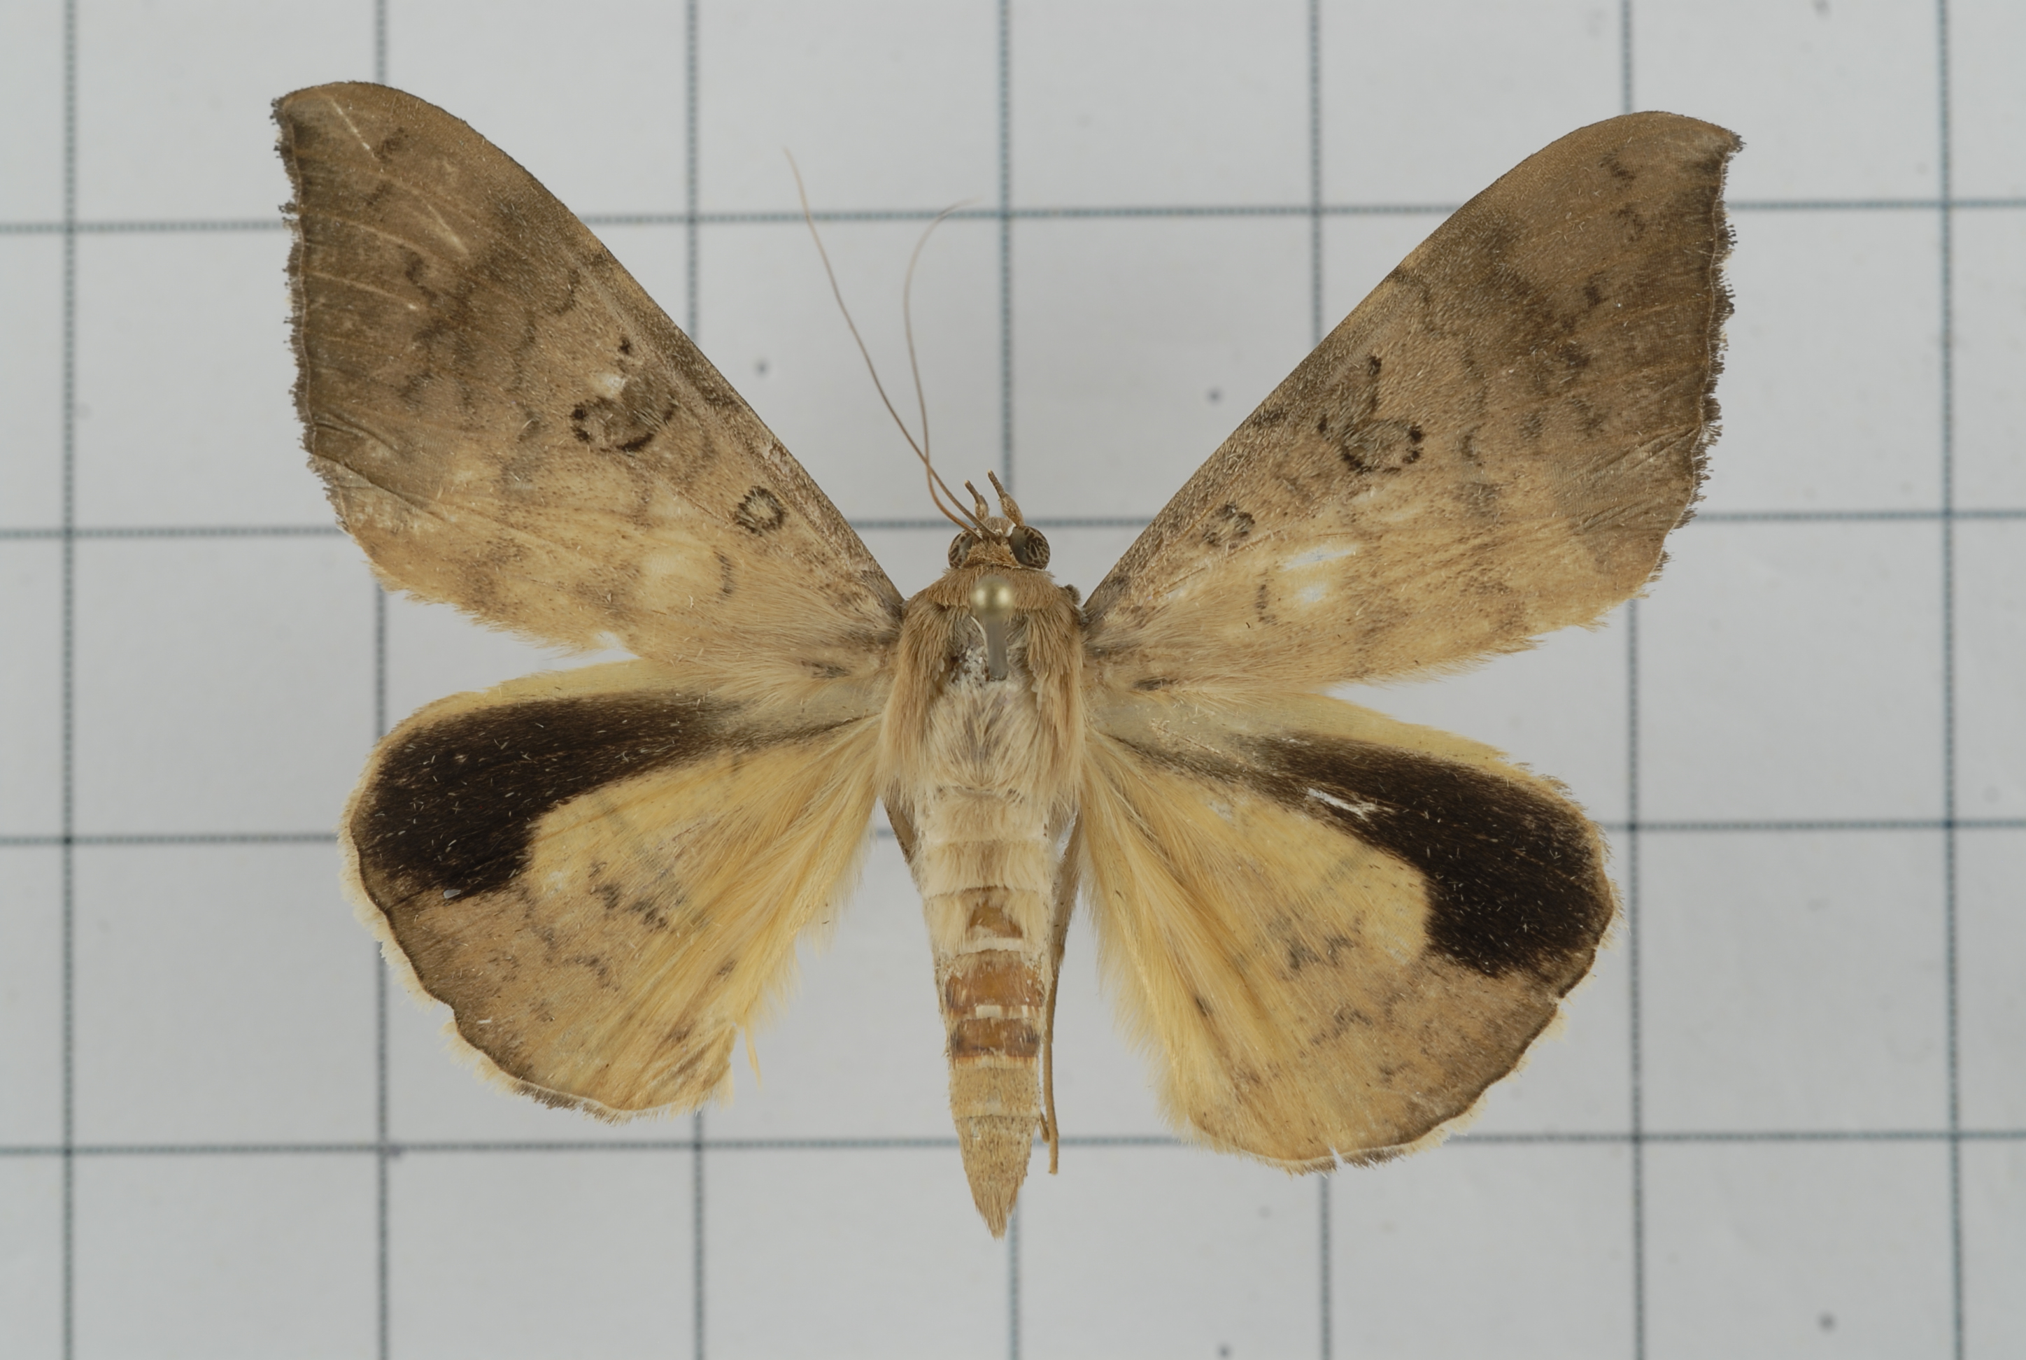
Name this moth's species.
Oxyodes scrobiculata
